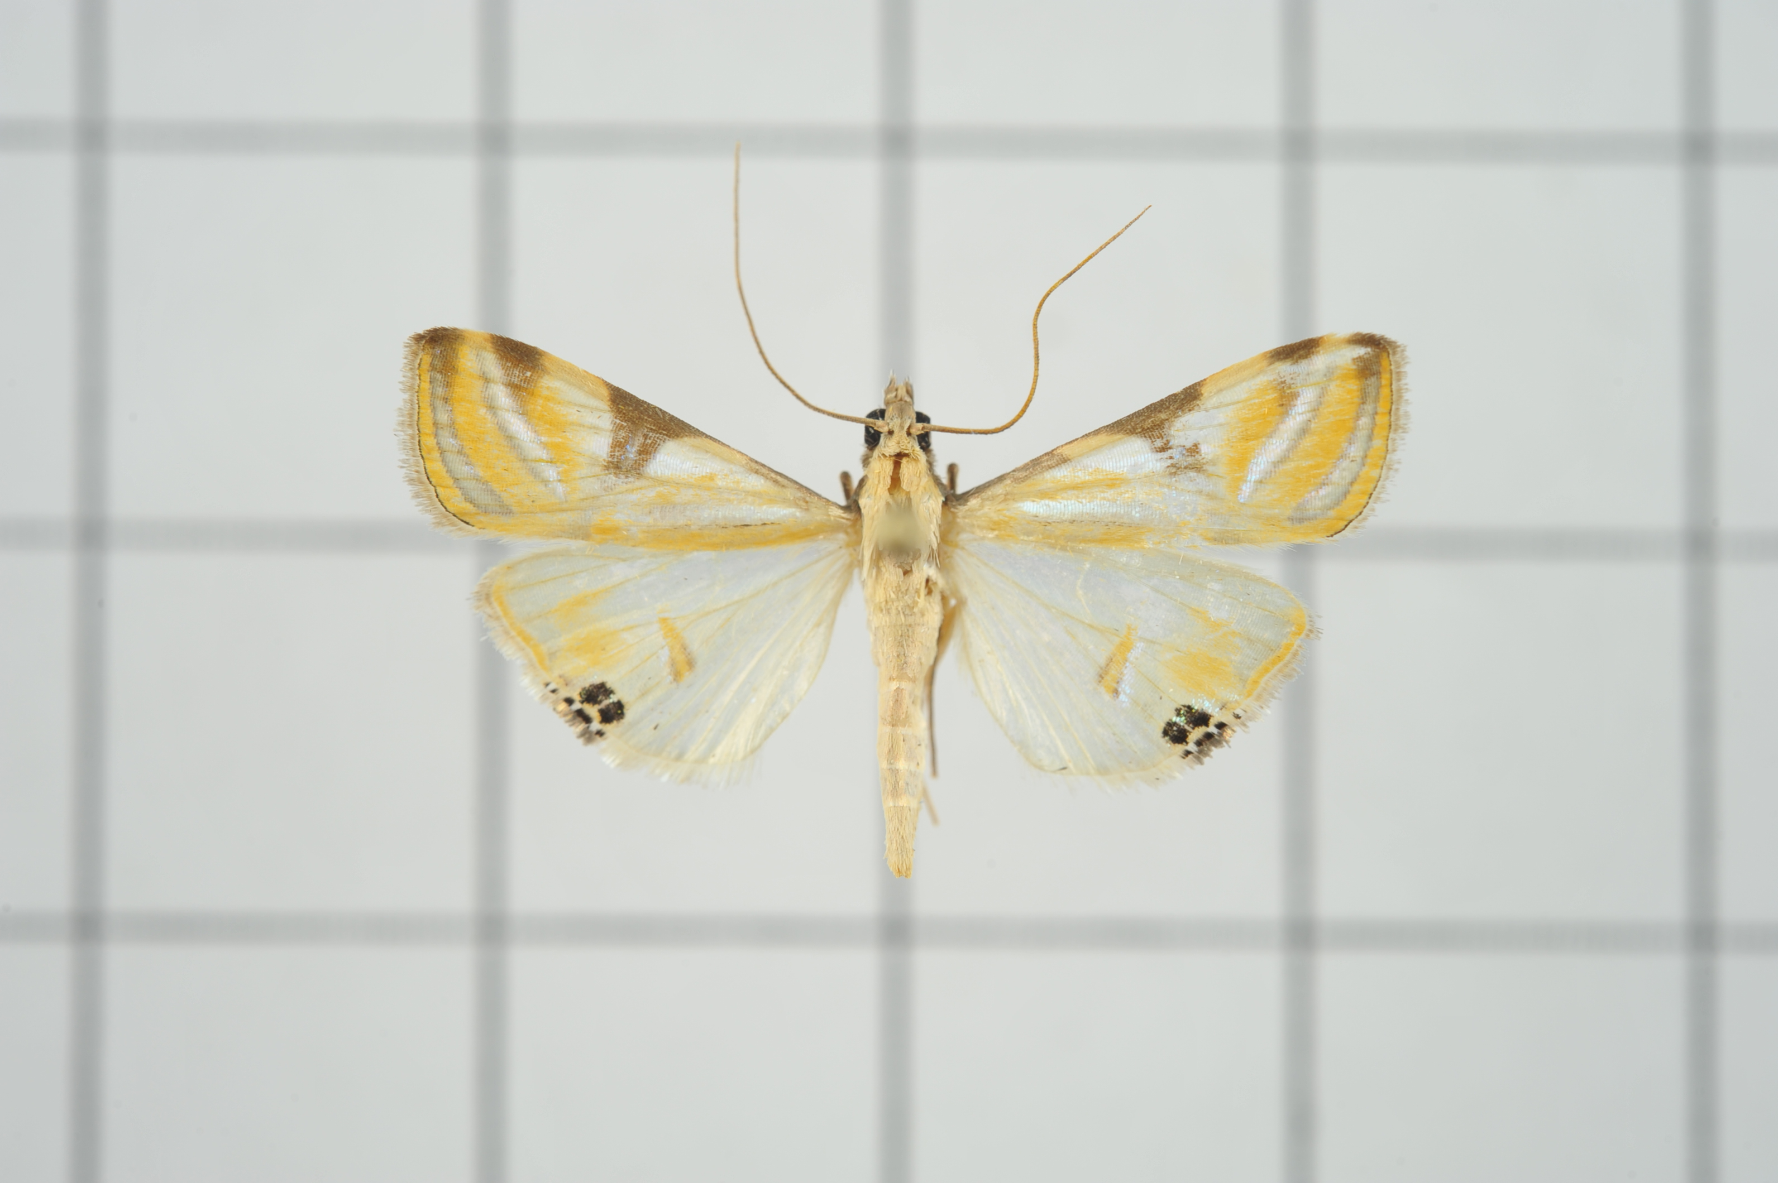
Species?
Talanga sexpunctalis
